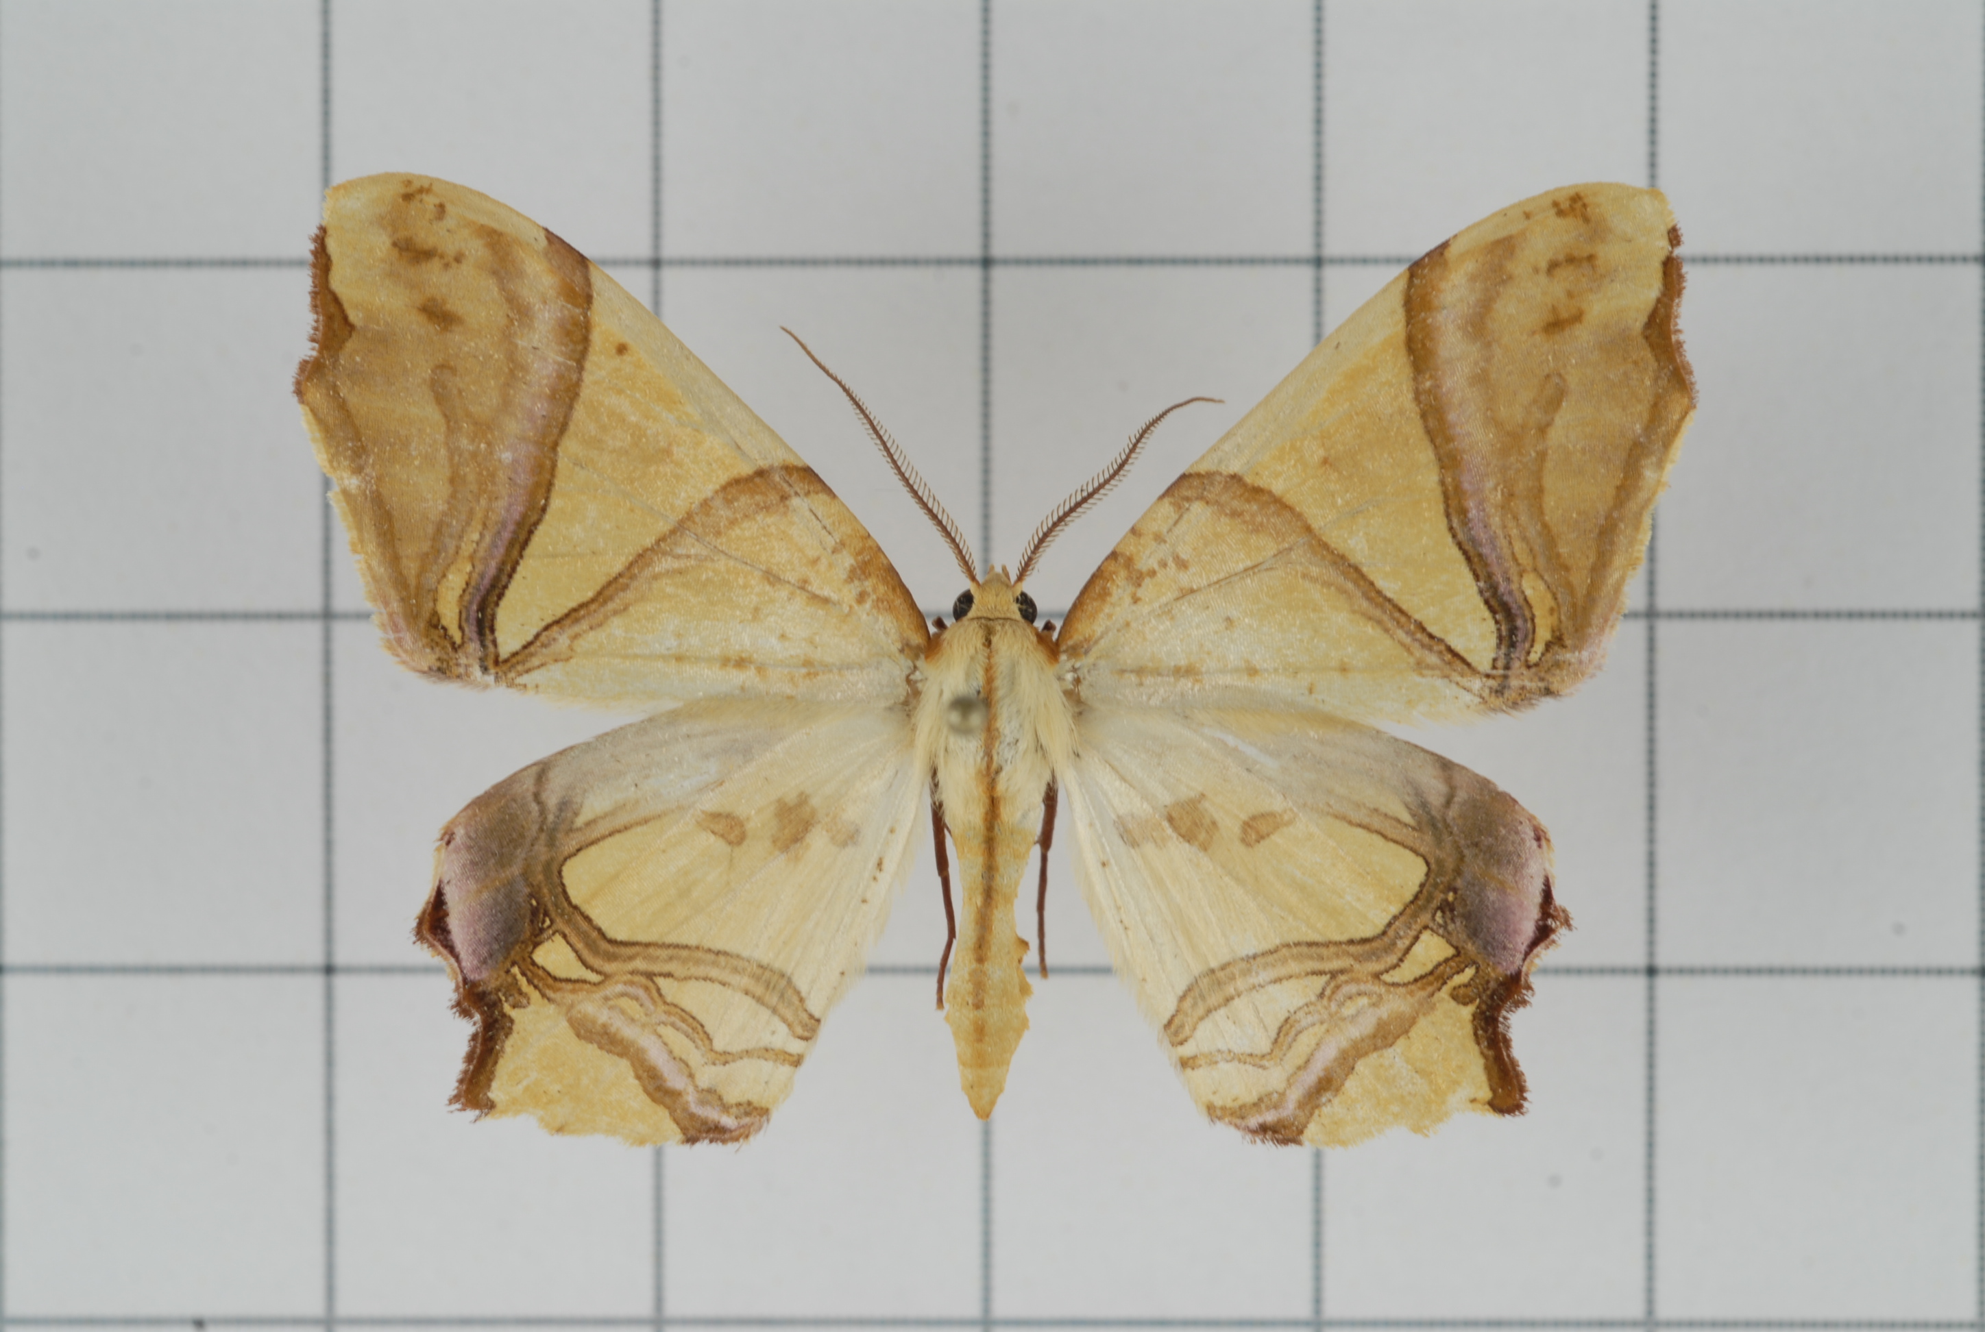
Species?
Trotocraspeda divaricata
